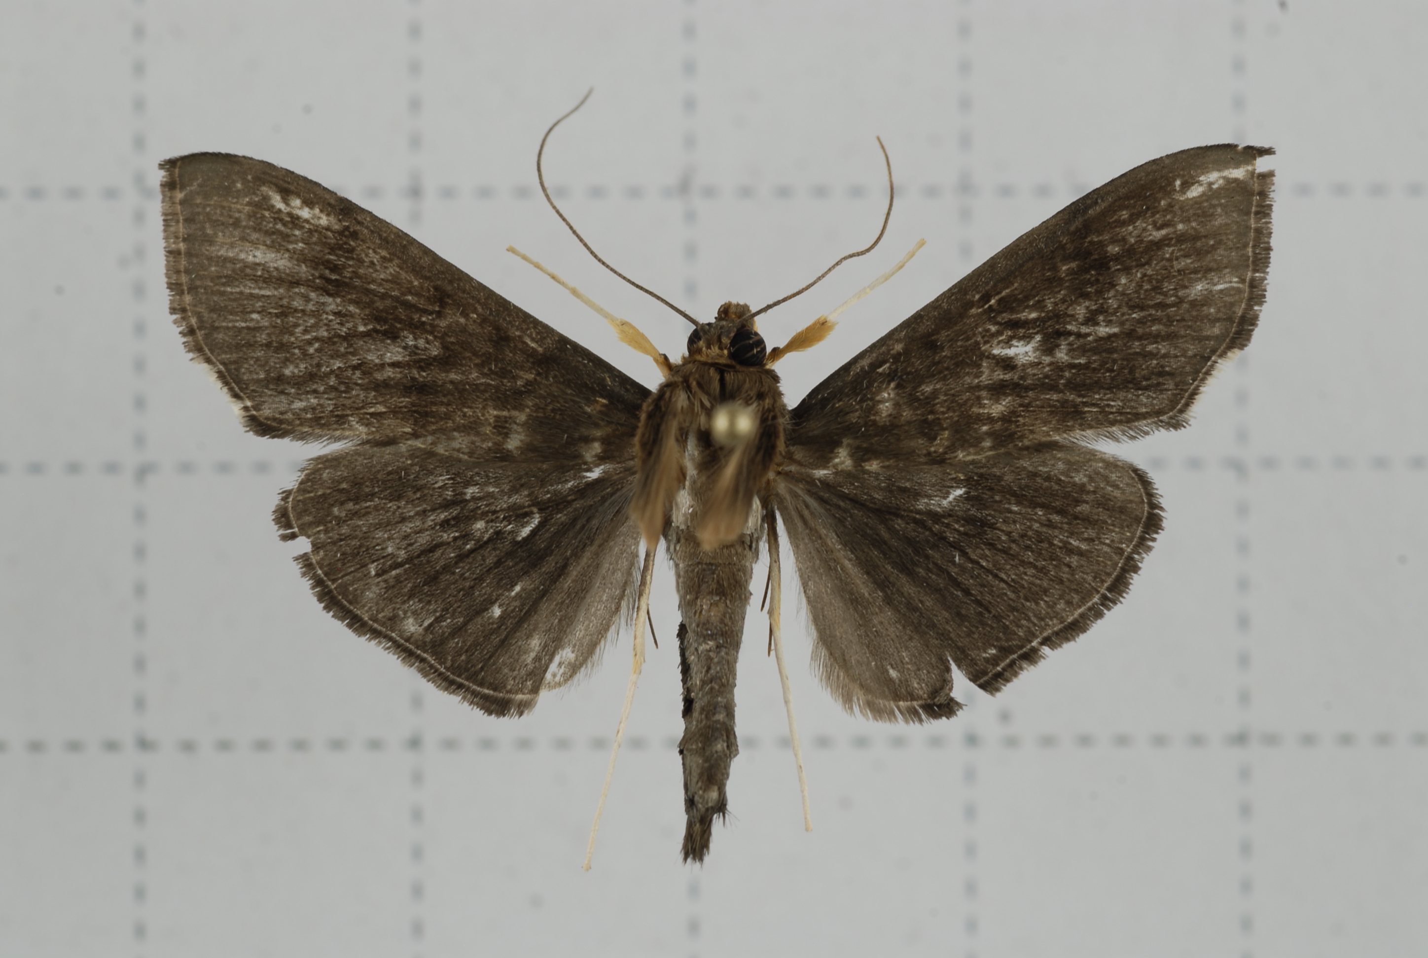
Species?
Omiodes noctescens
